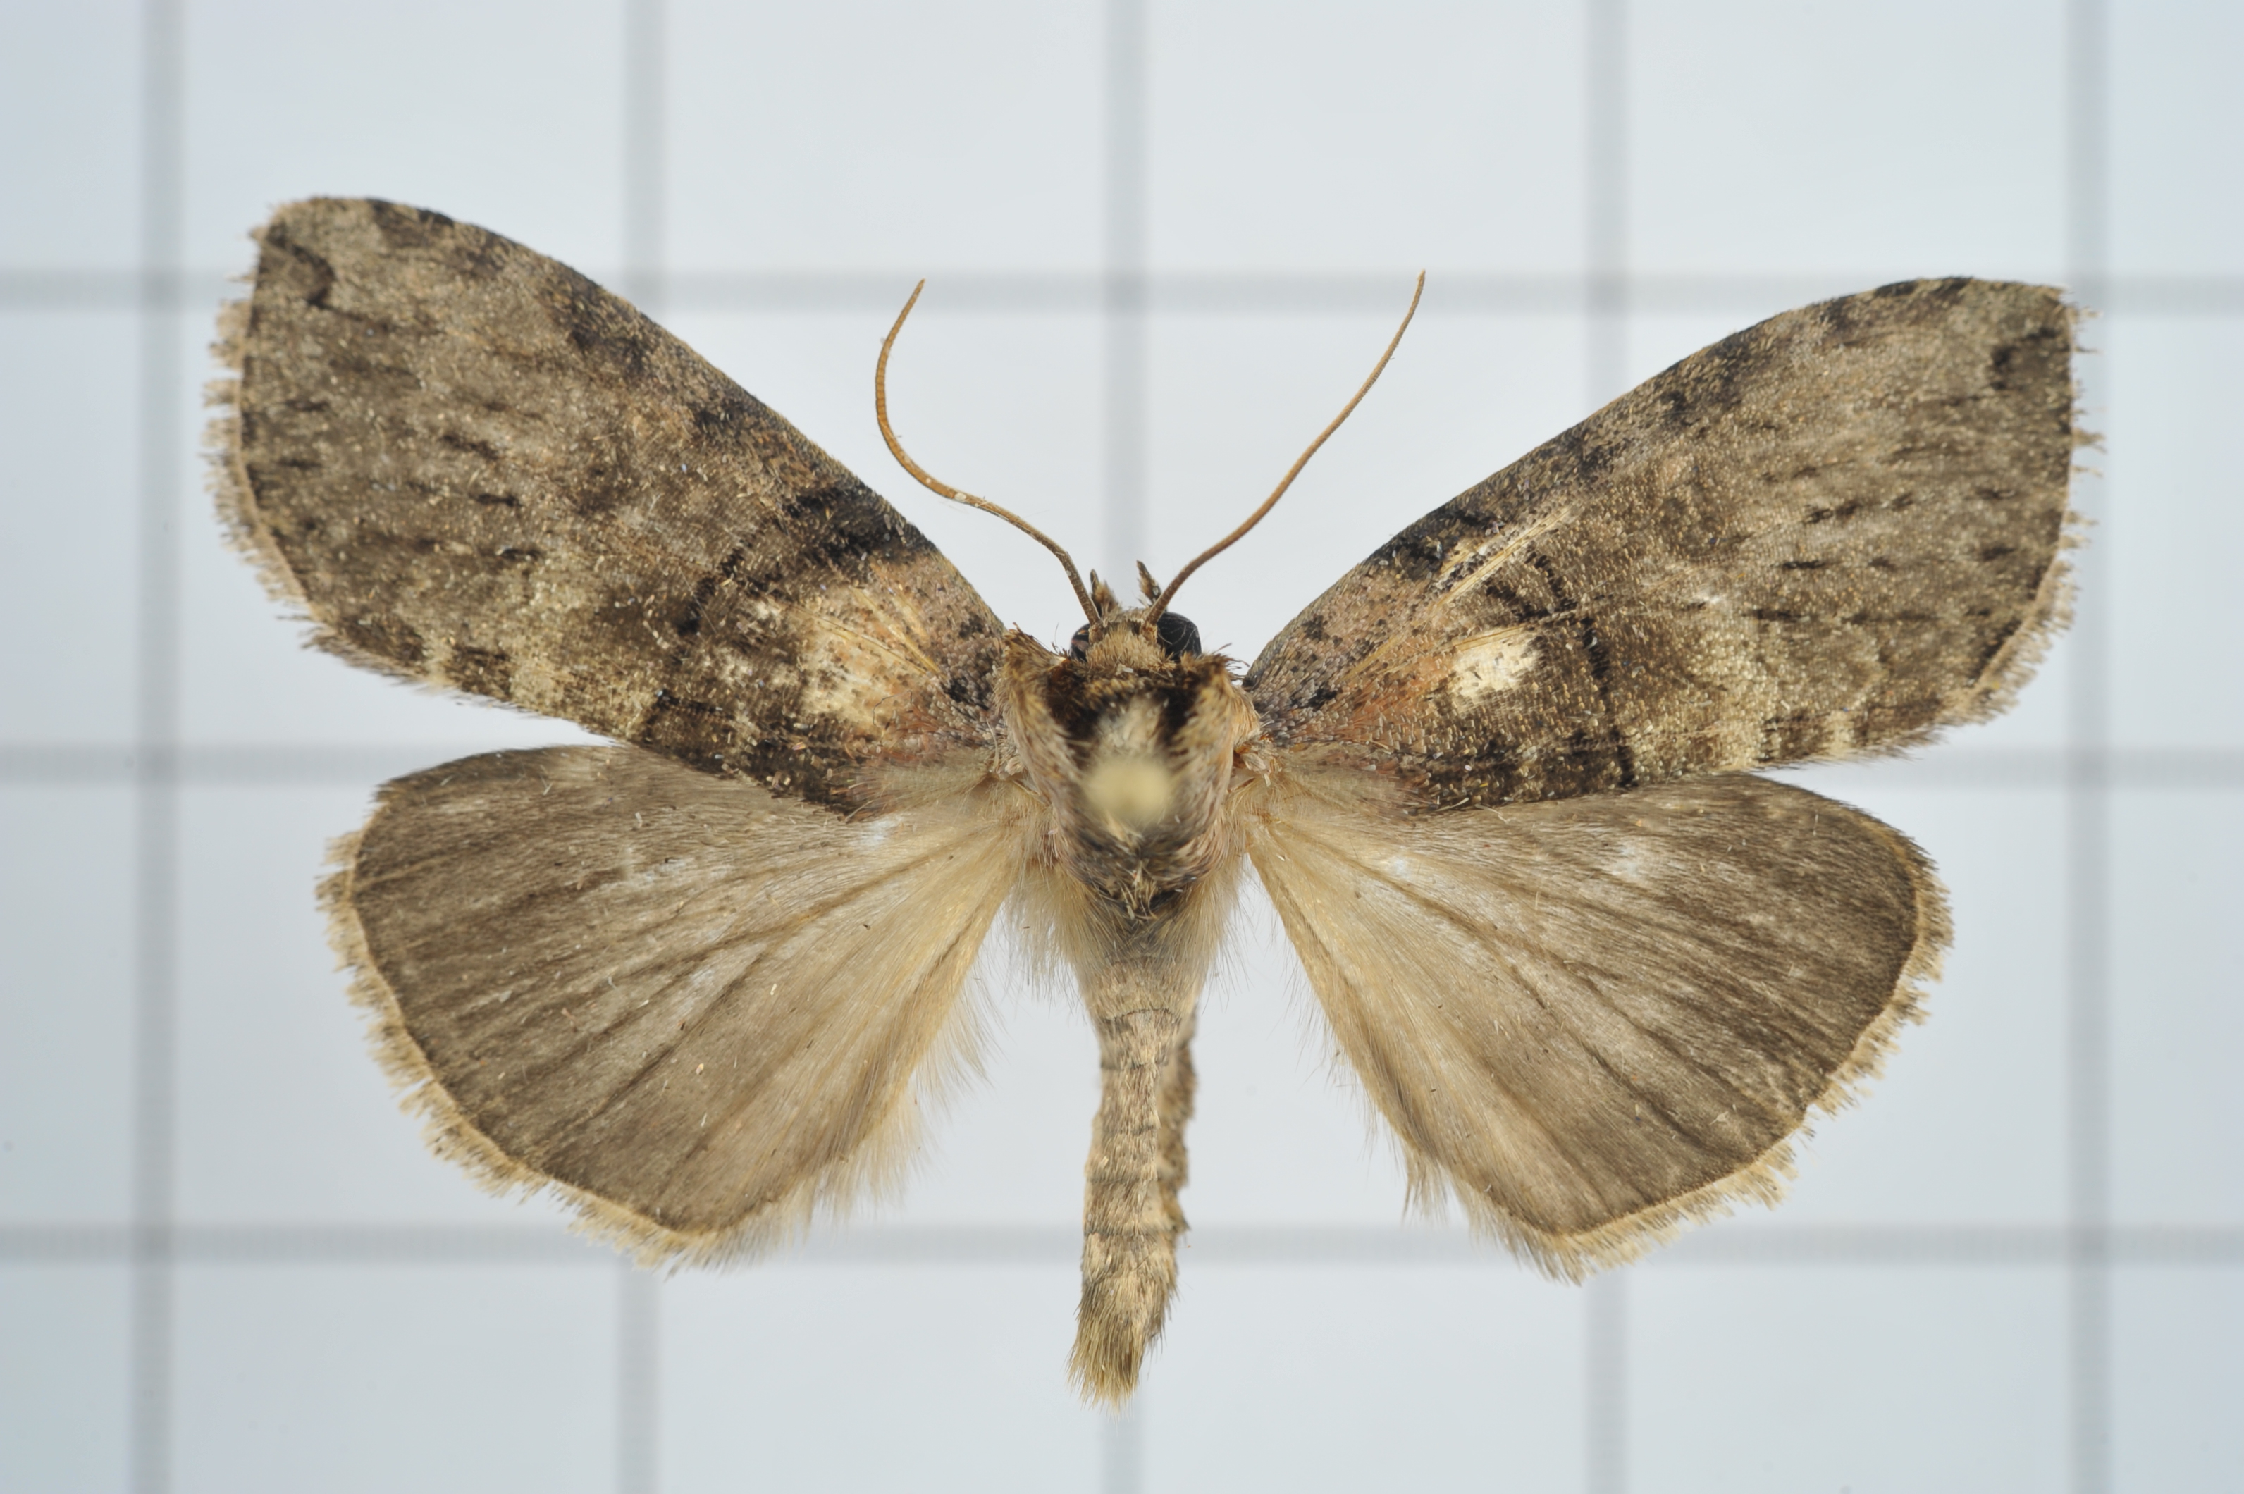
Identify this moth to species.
Horipsestis aenea aenea
